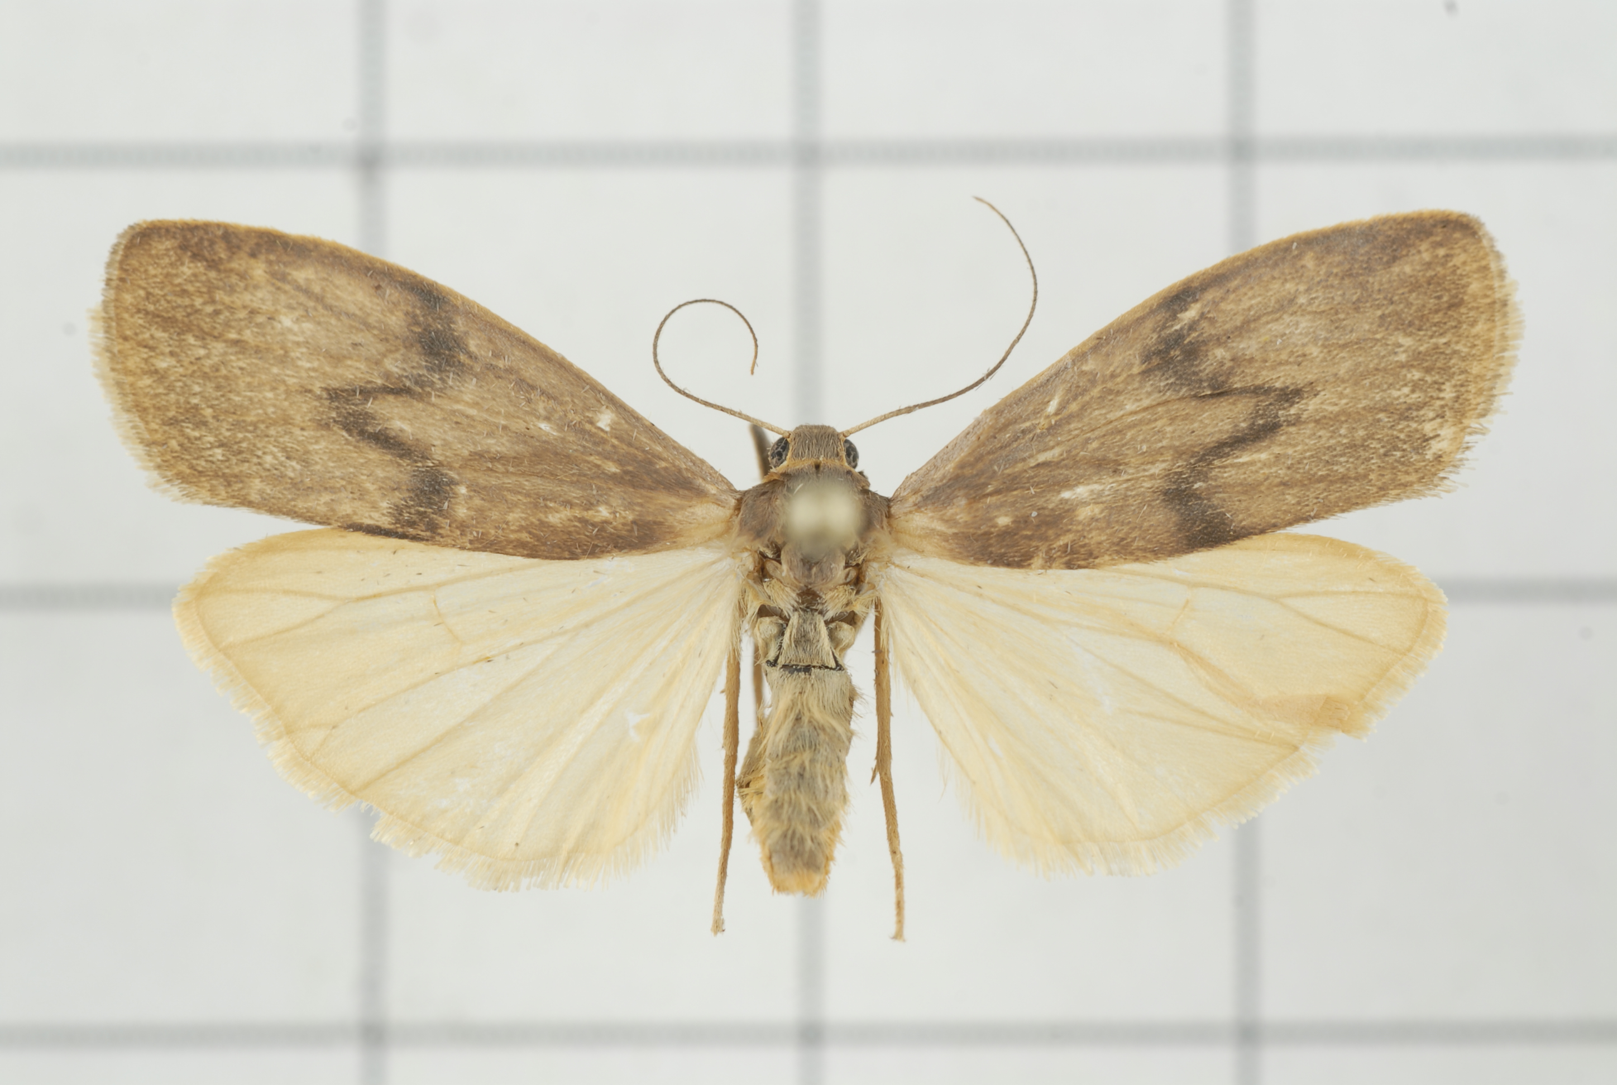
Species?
Teuloma tainebula
